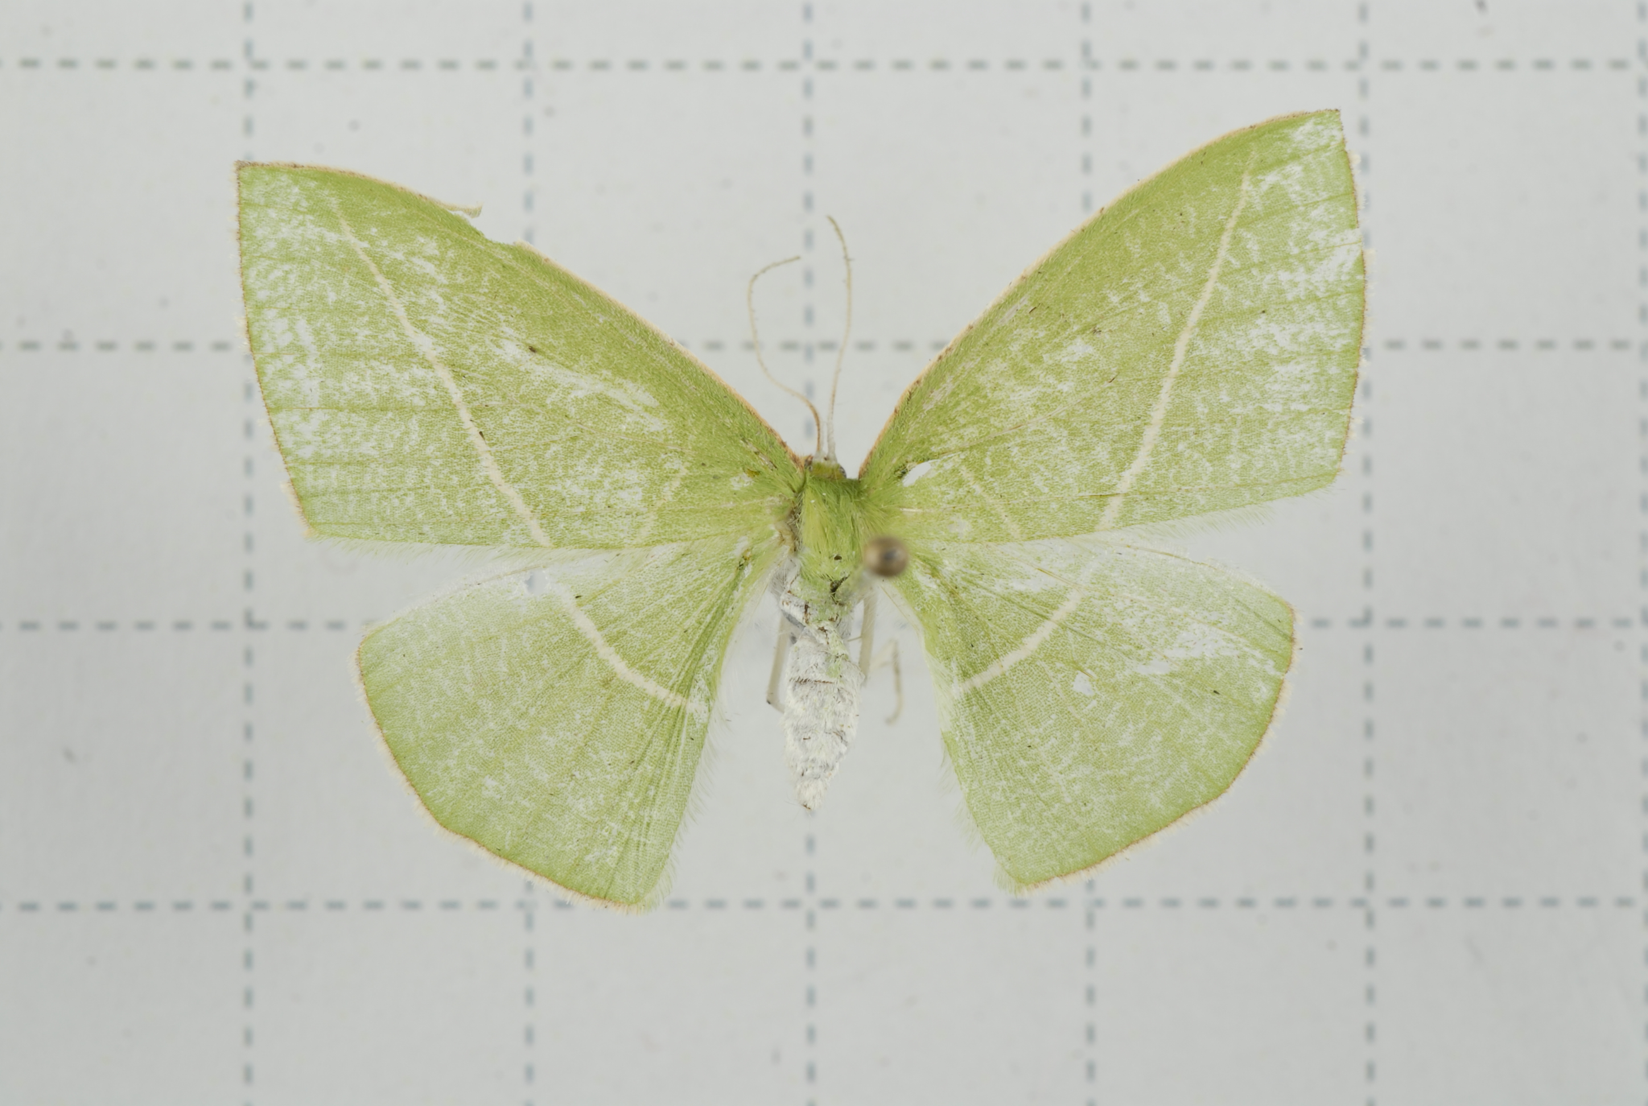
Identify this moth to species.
Tanaoctenia haliaria
